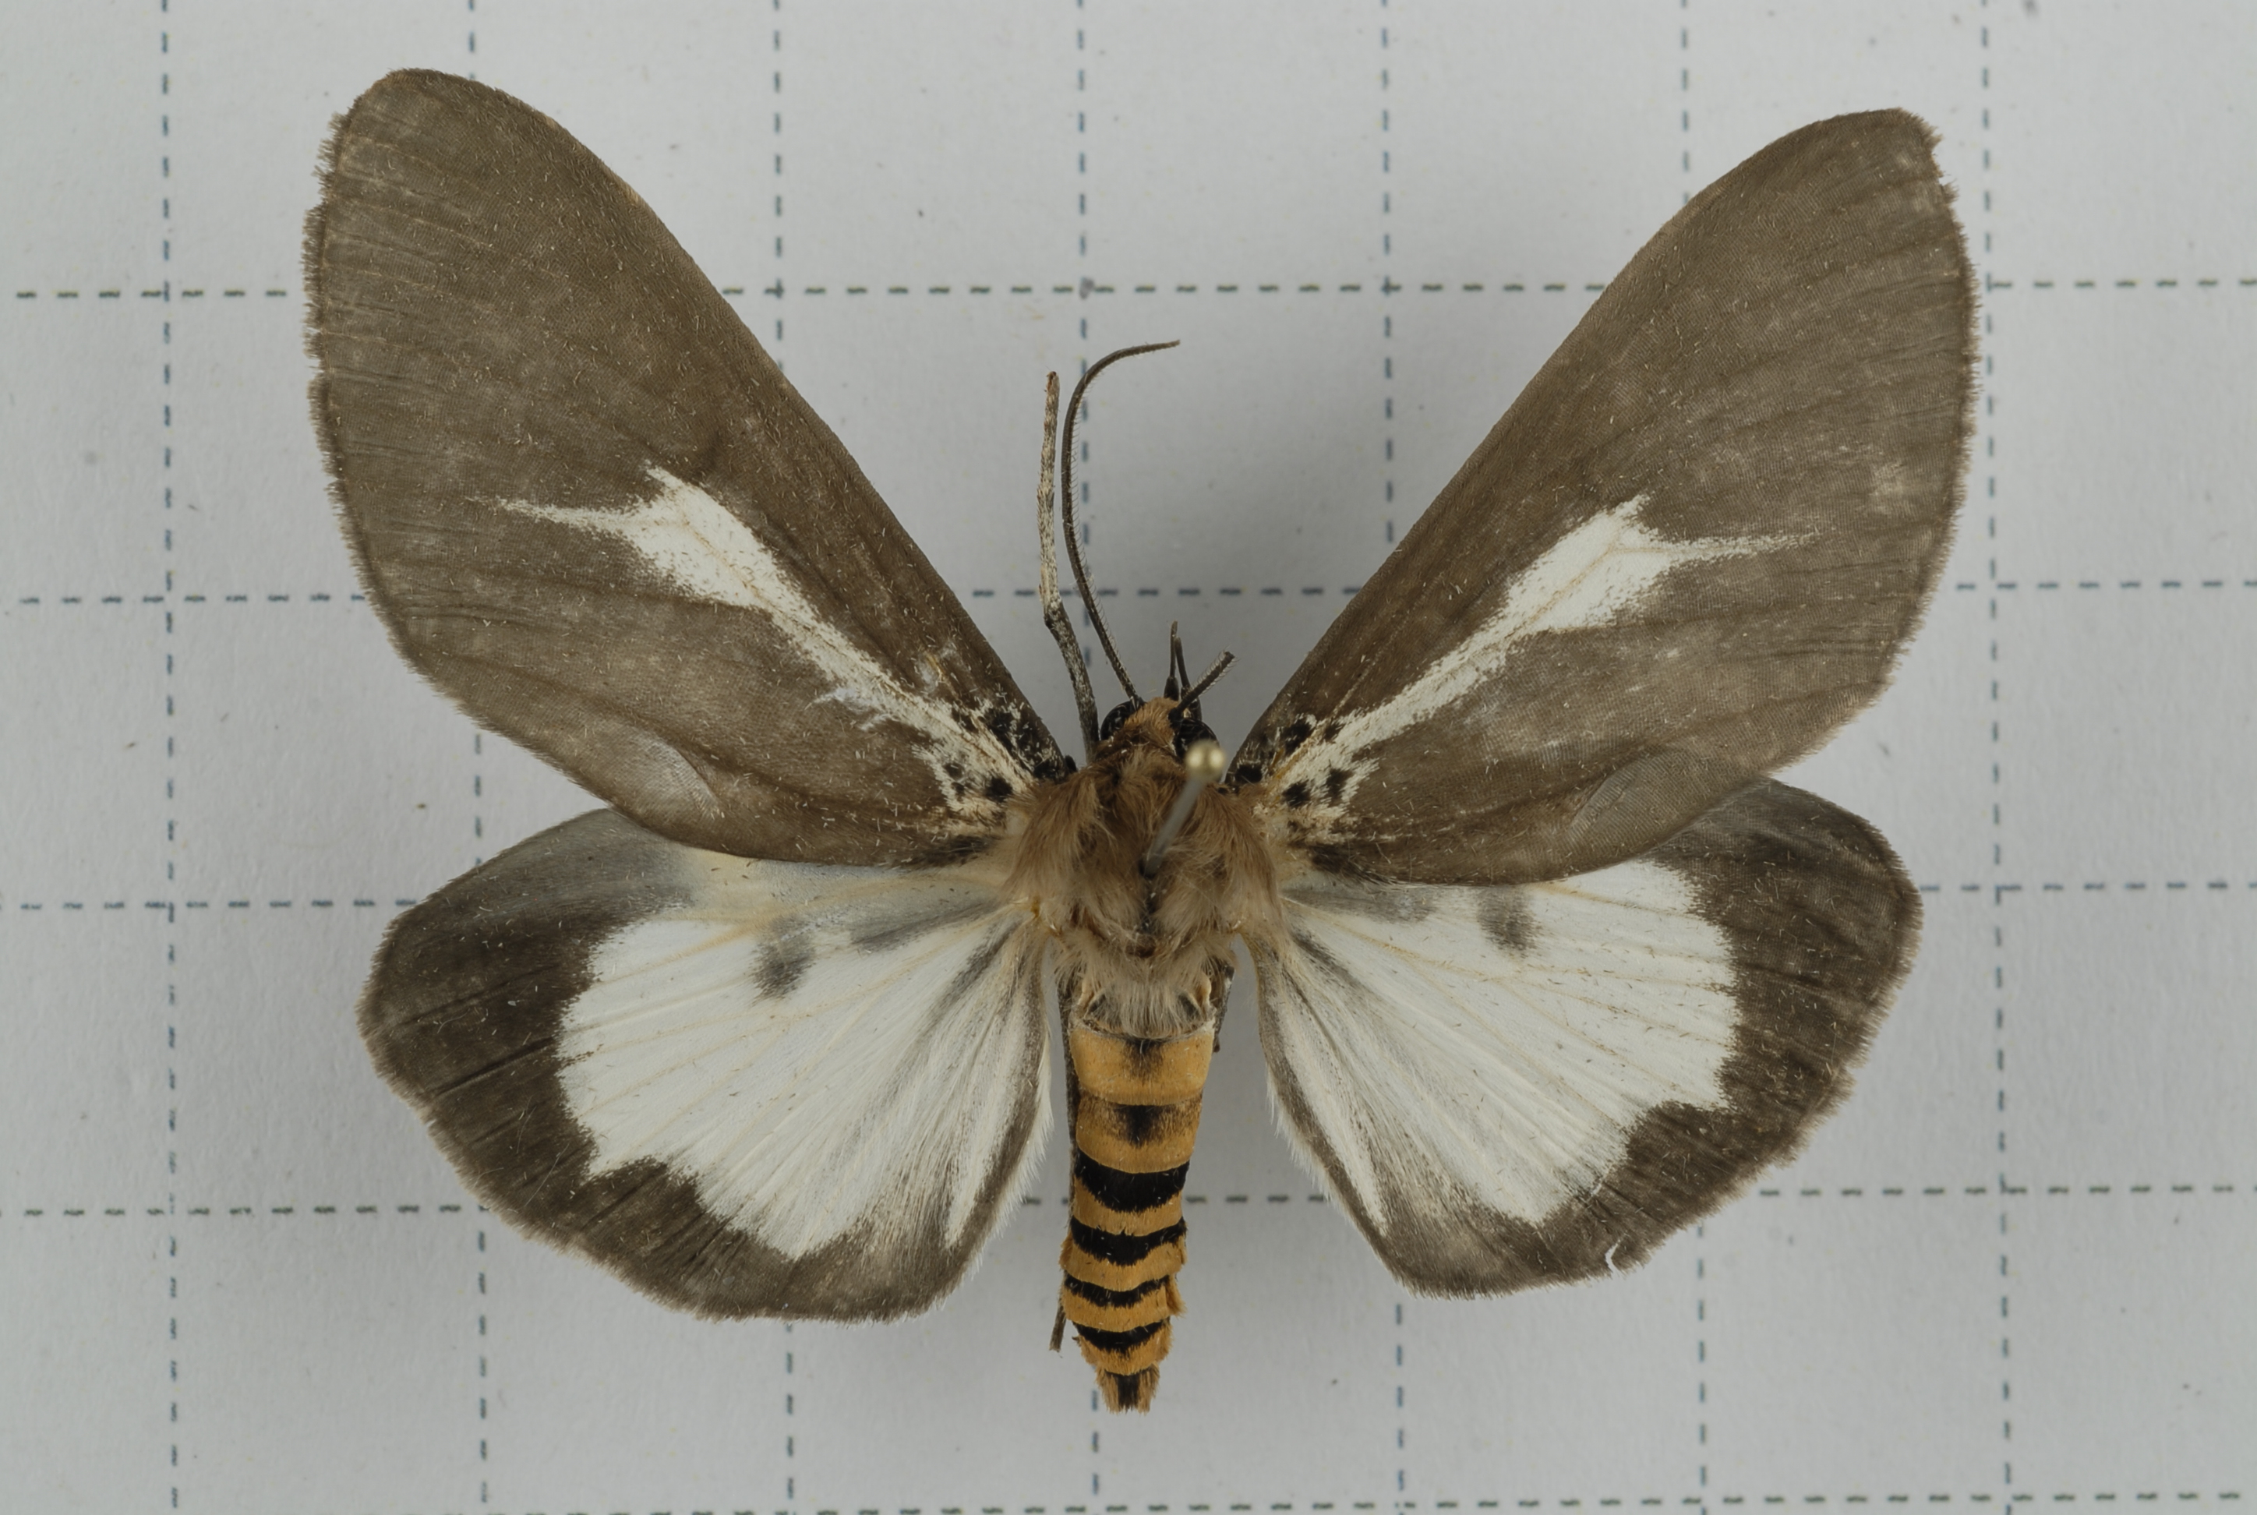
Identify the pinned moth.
Asota heliconia zebrina
